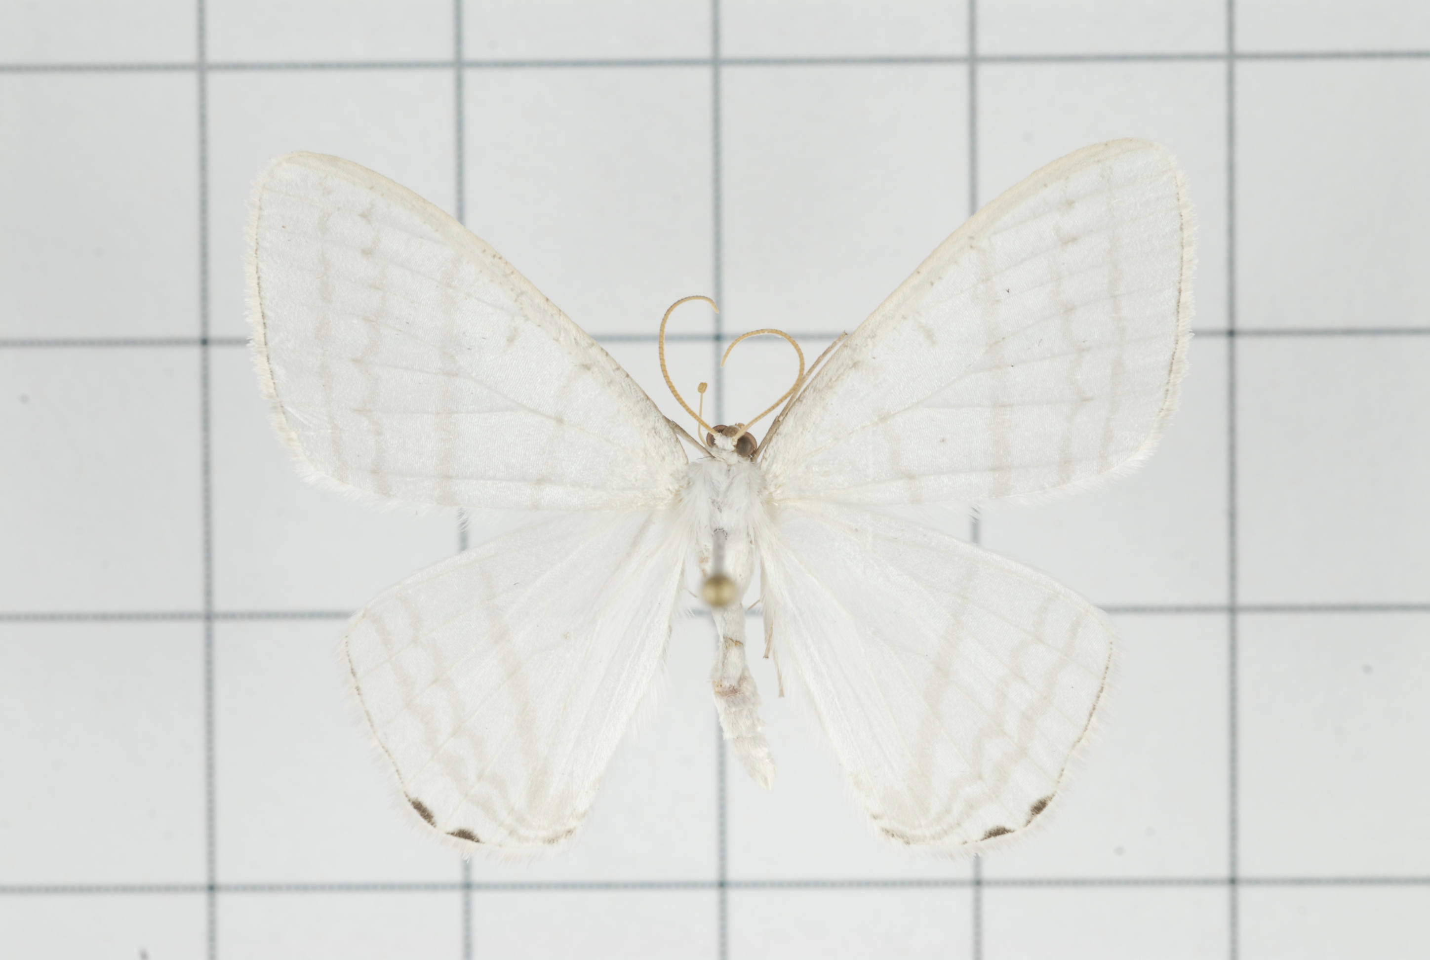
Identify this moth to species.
Micronidia intermedia
